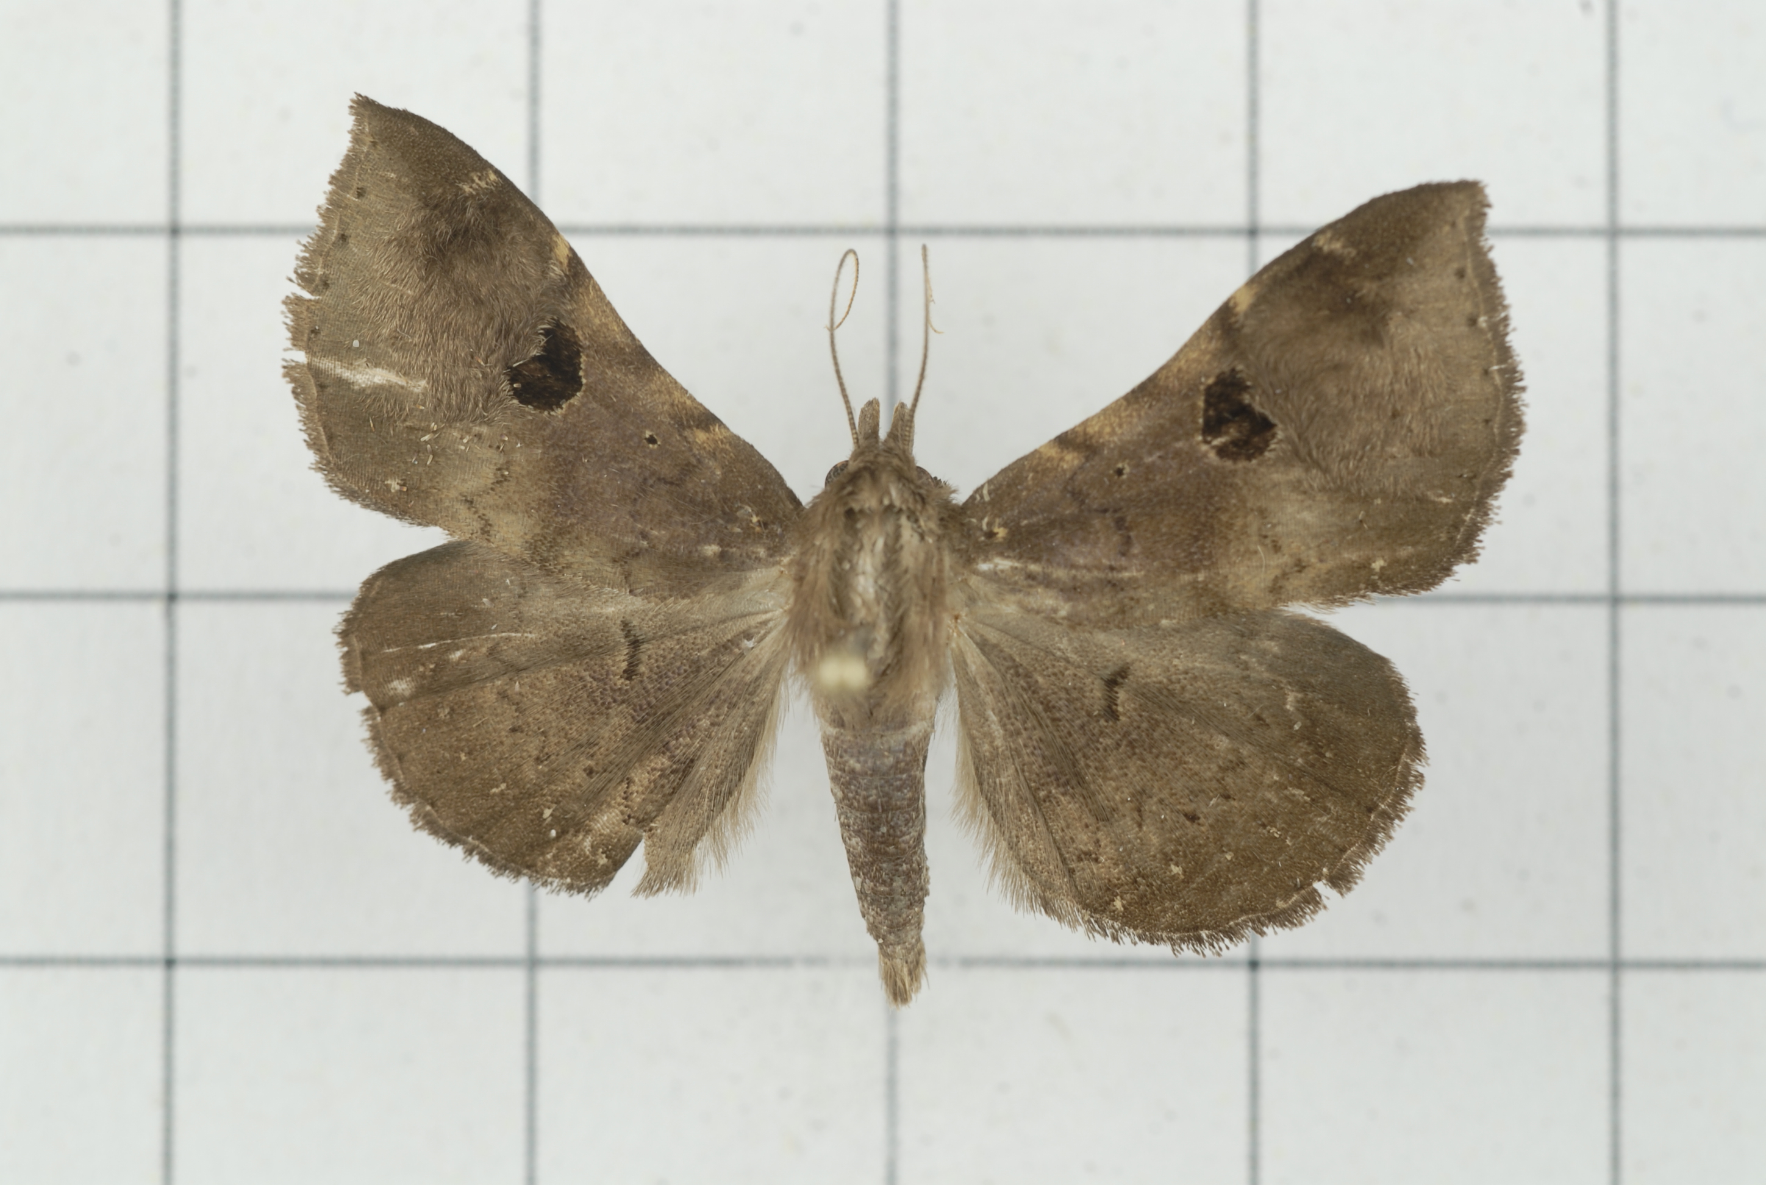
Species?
Mosopia punctilinea
